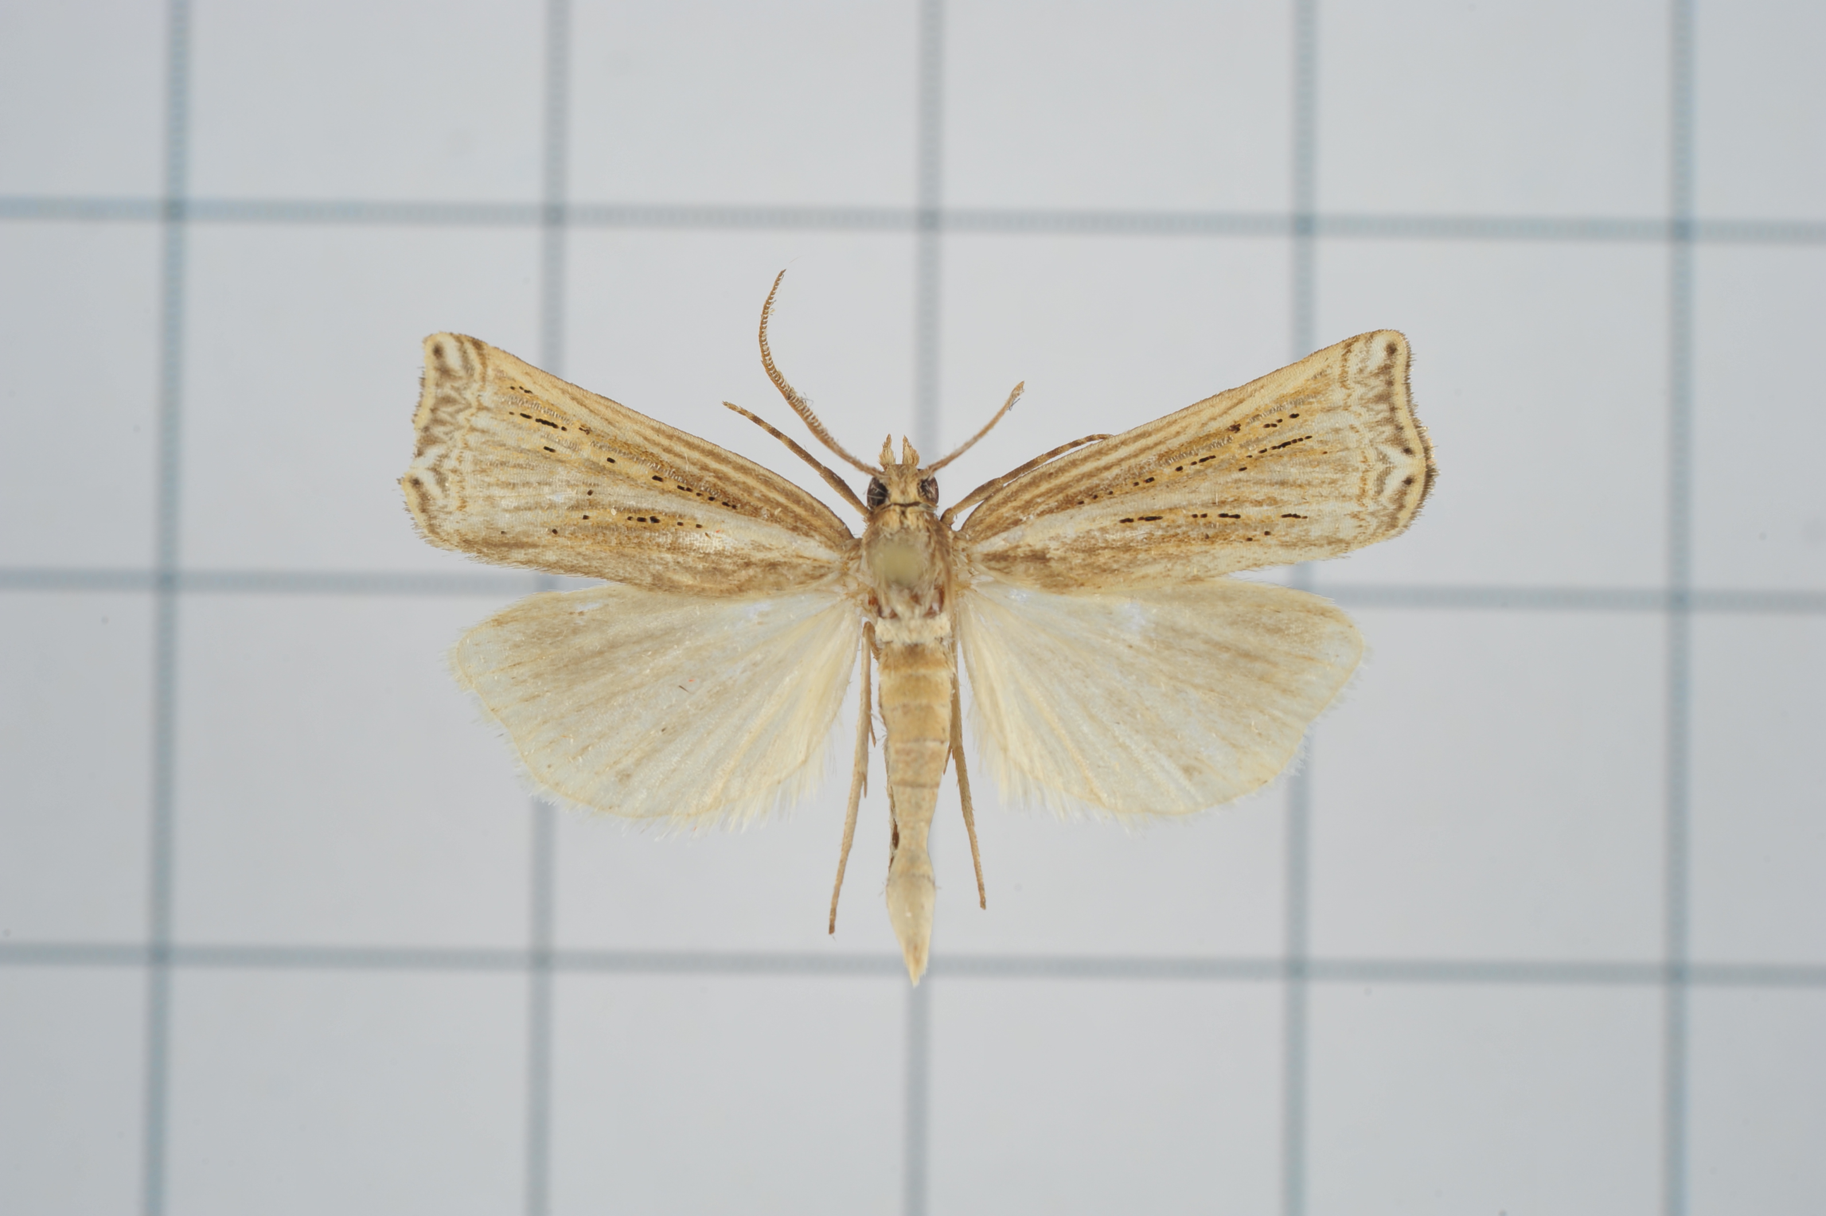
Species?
Ancylolomia japonica
